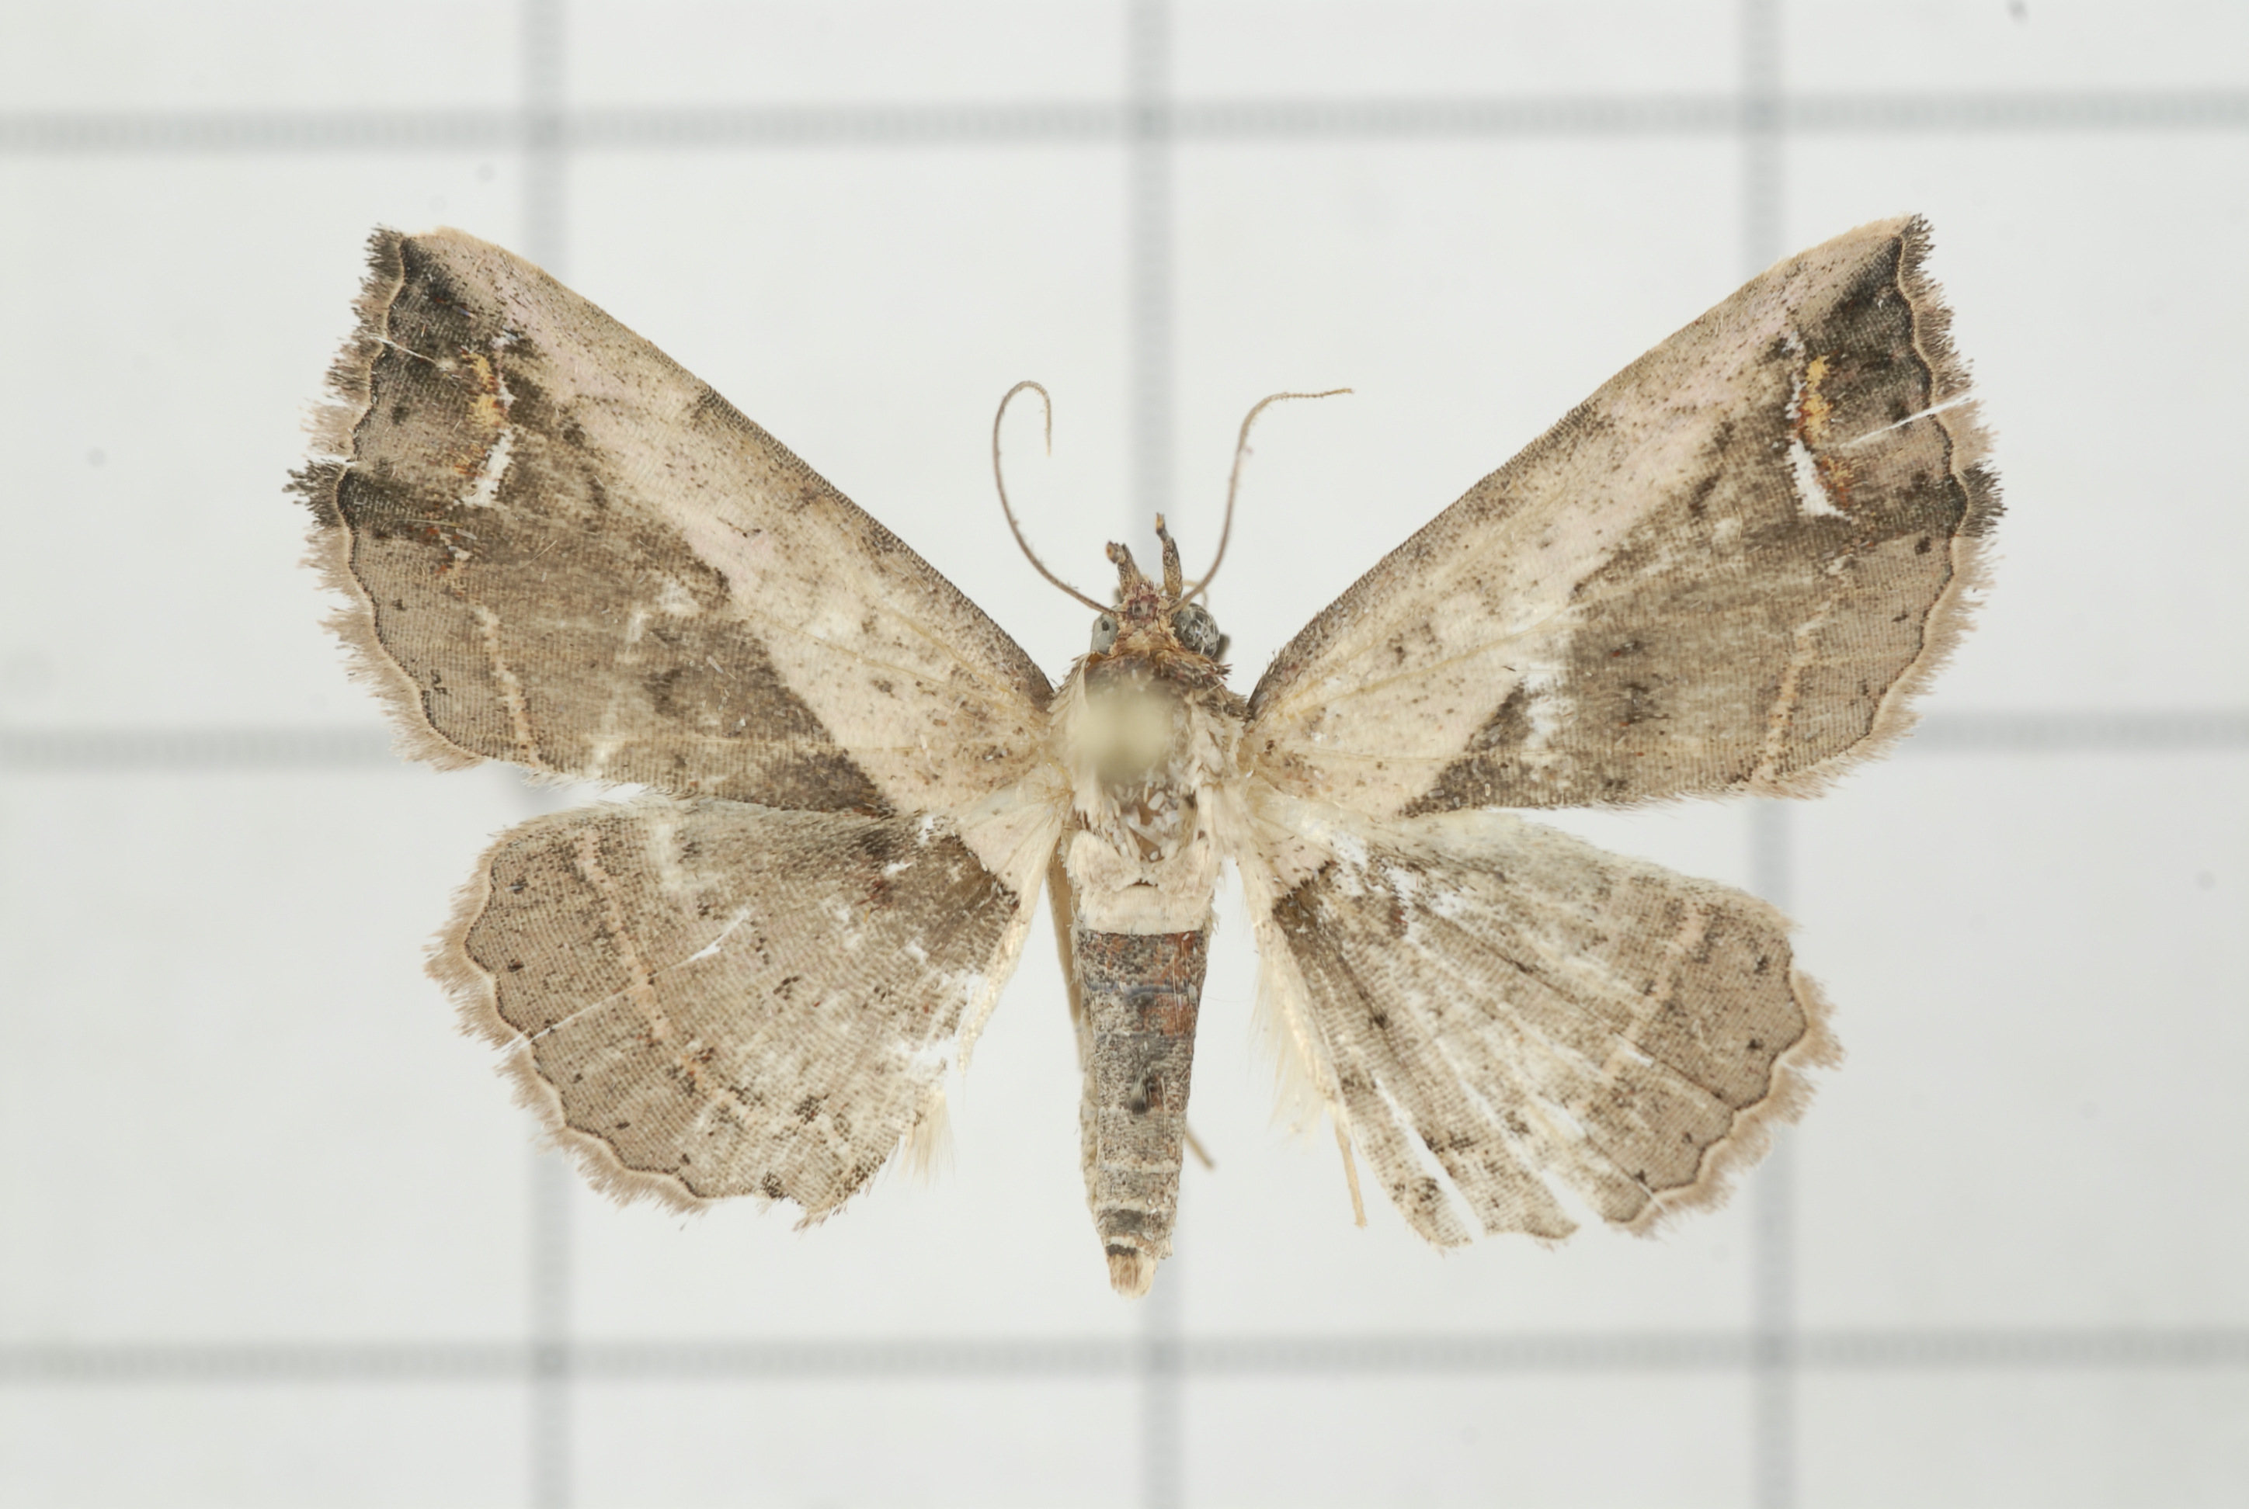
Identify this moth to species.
Lophoruza lunifera
